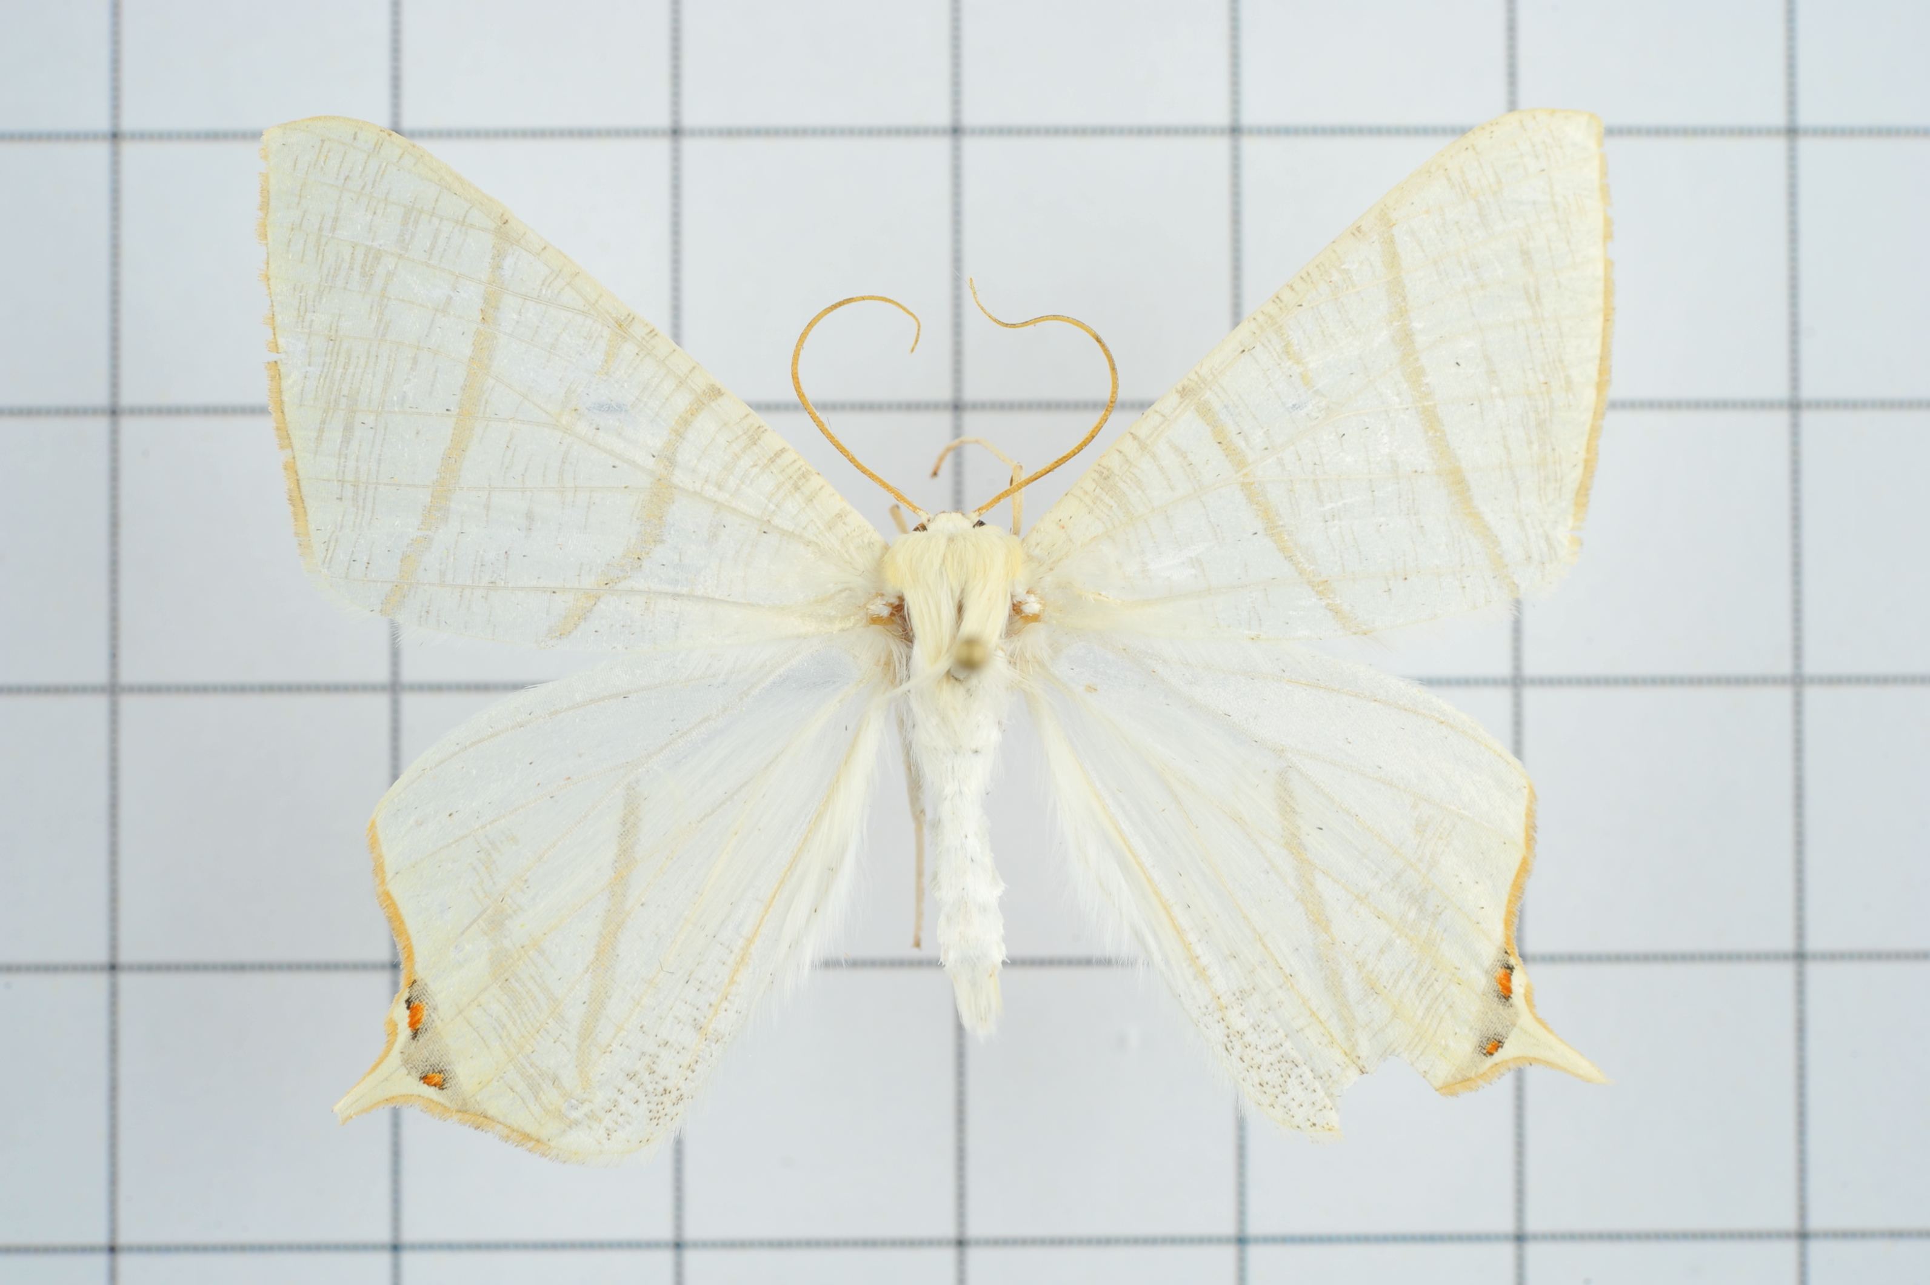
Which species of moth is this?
Ourapteryx pallidula
